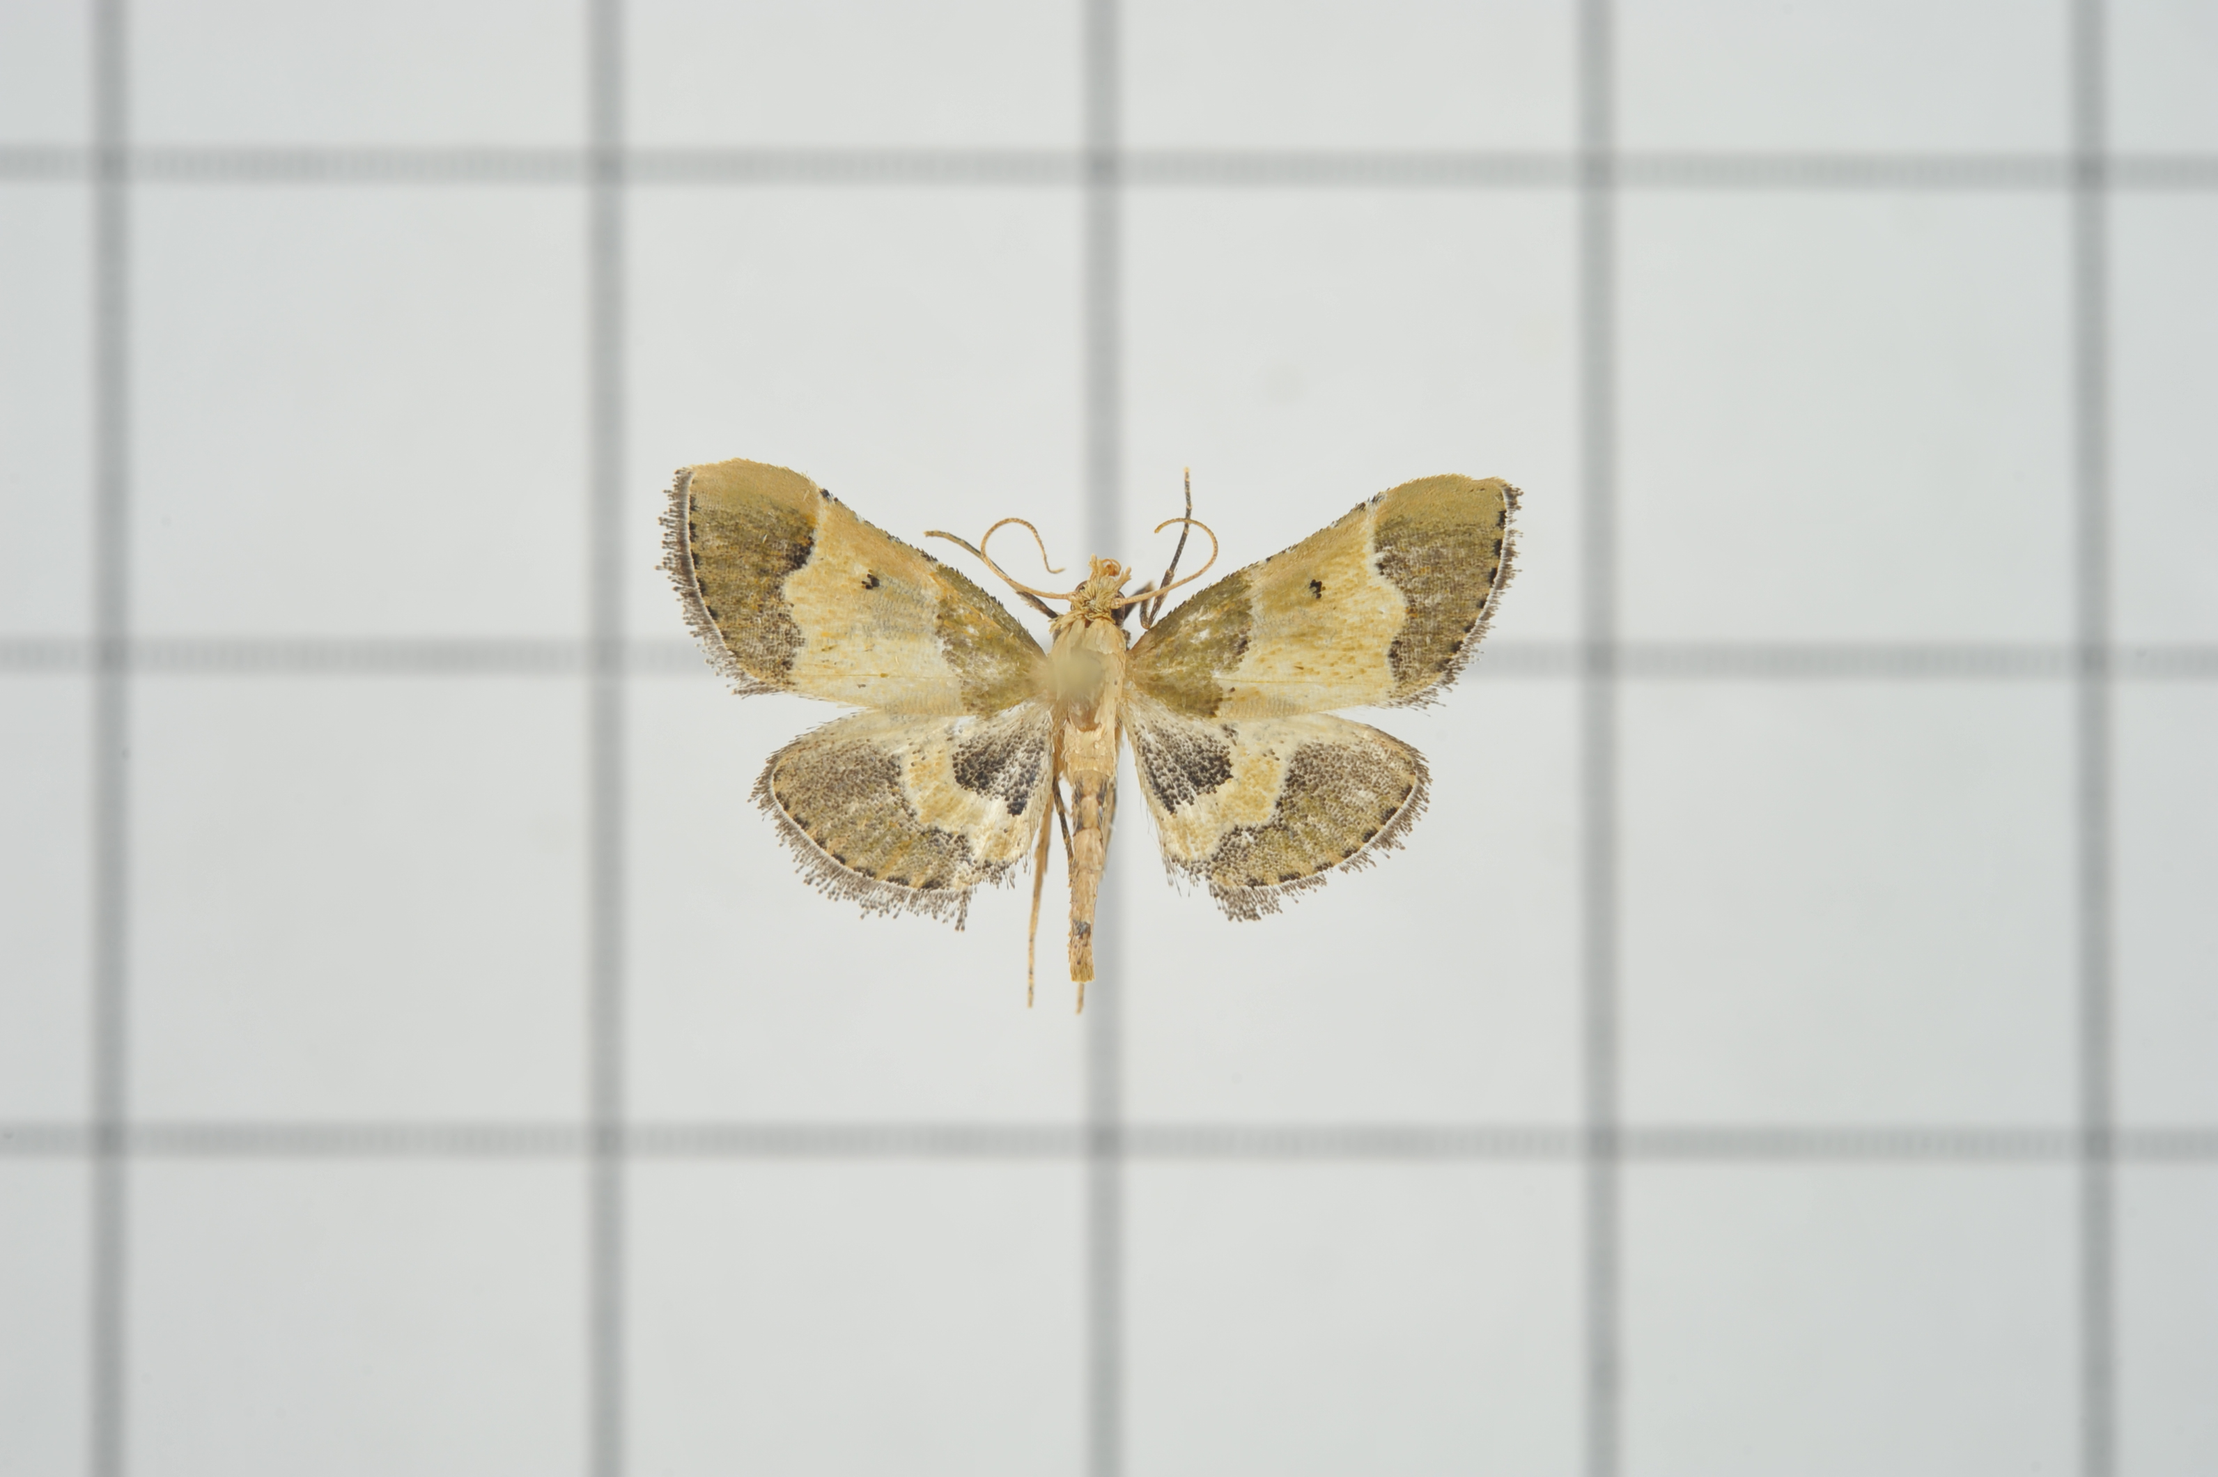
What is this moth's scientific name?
Pyralis centralis
